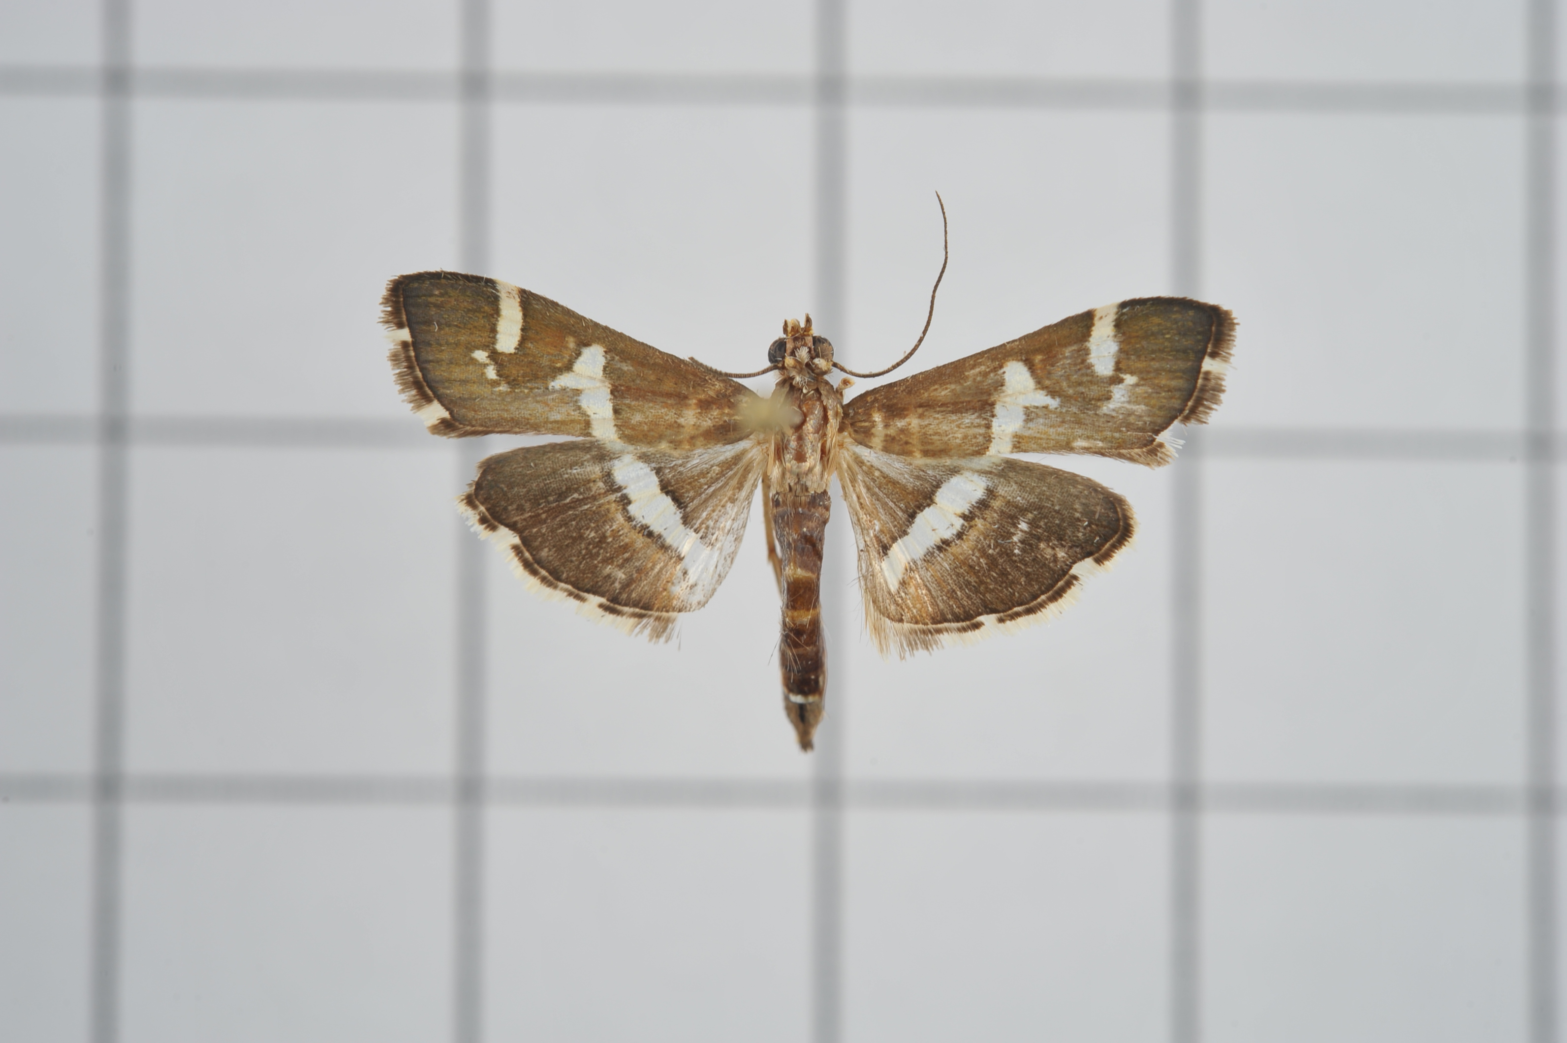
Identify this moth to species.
Spoladea recurvalis
